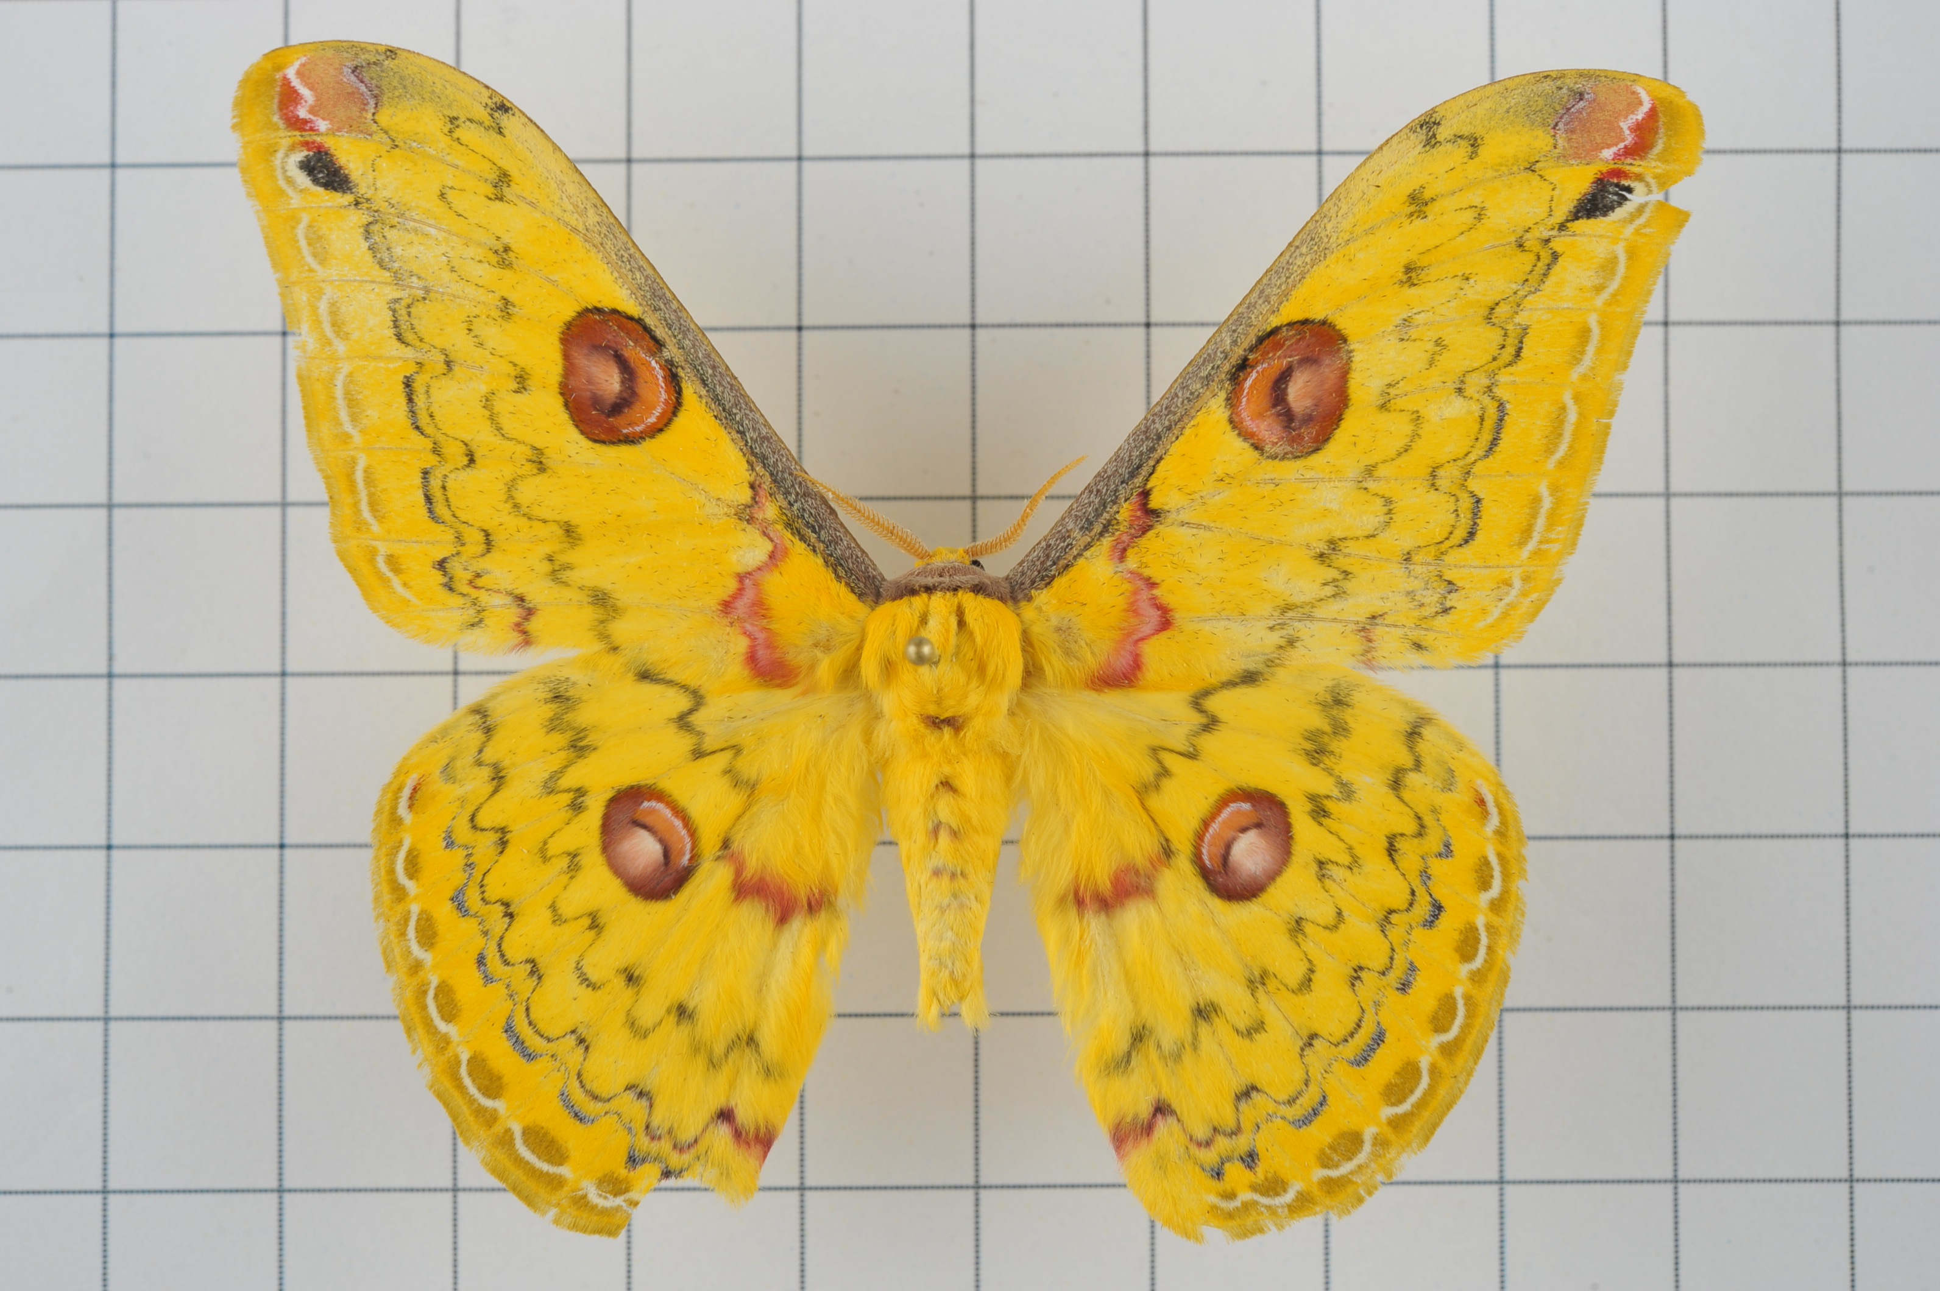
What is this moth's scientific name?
Loepa formosensis
